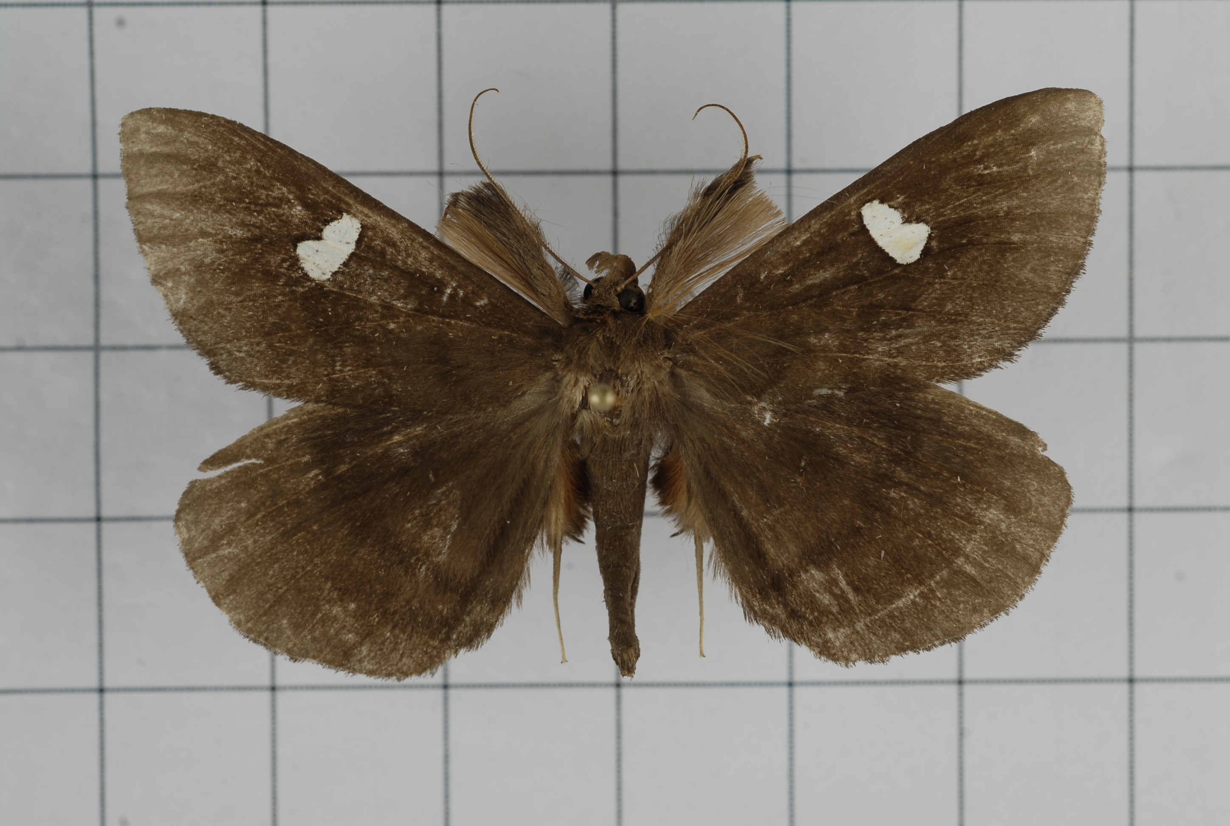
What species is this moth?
Edessena gentiusalis
